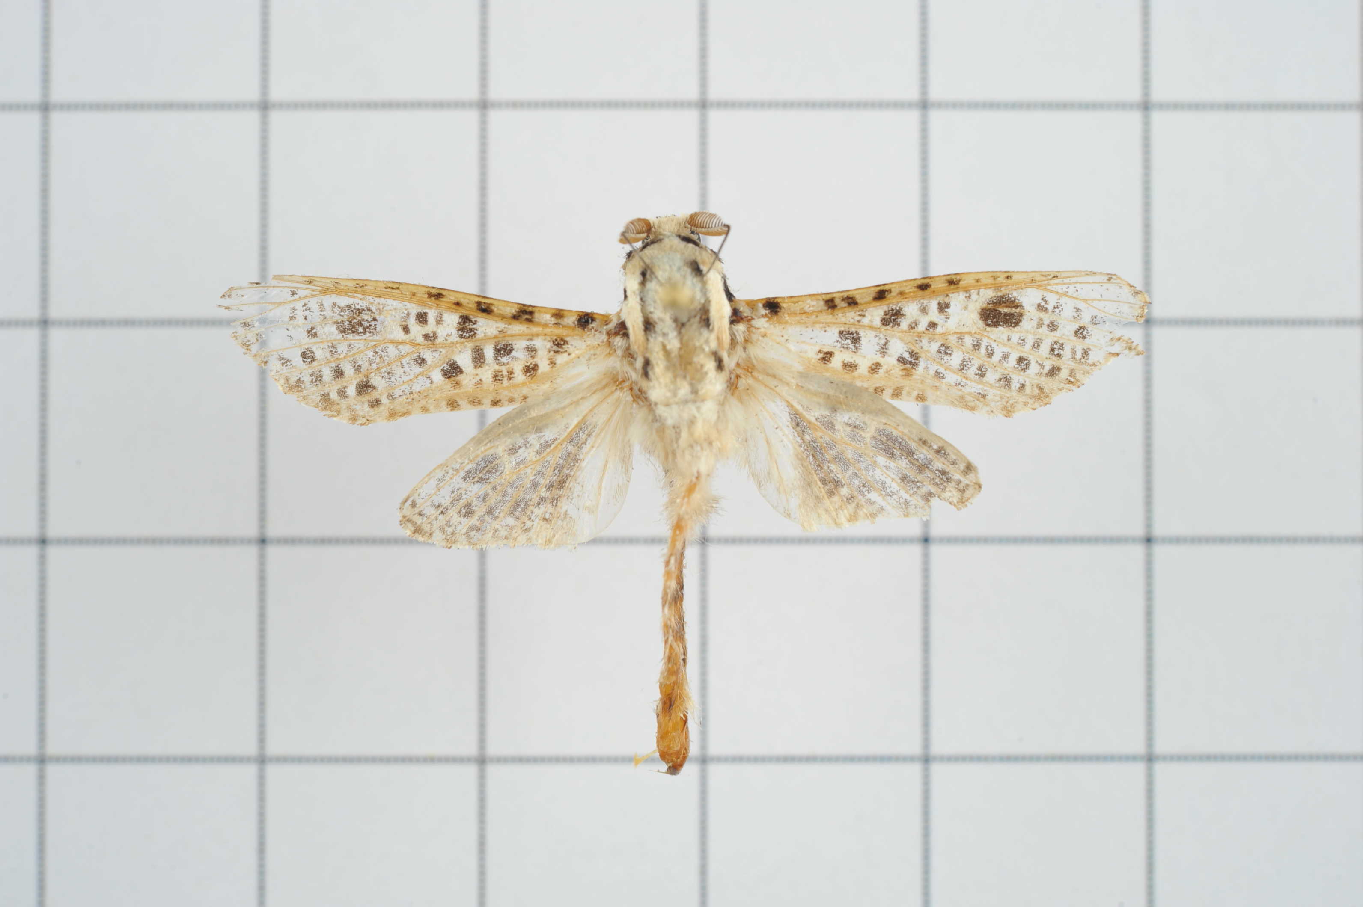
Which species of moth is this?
Rapdalus pardicolor
